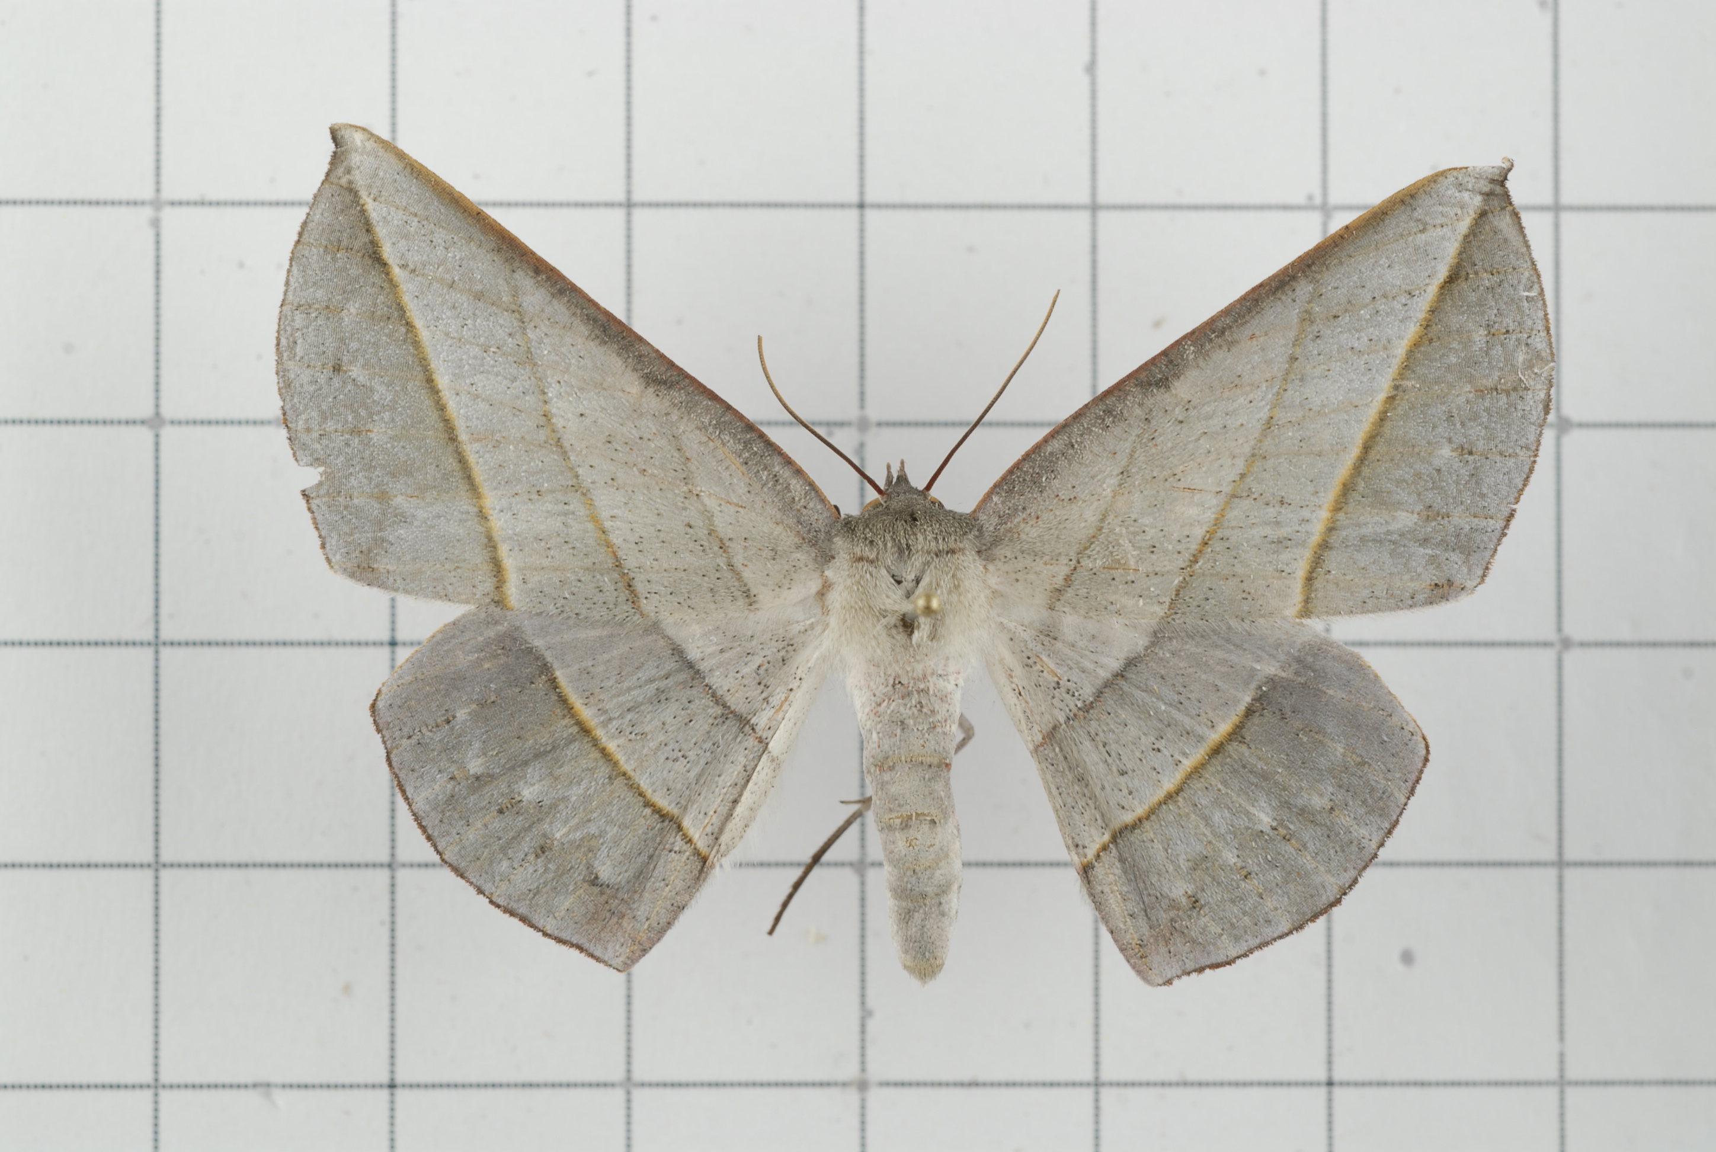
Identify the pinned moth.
Sarcinodes aequilinearia
